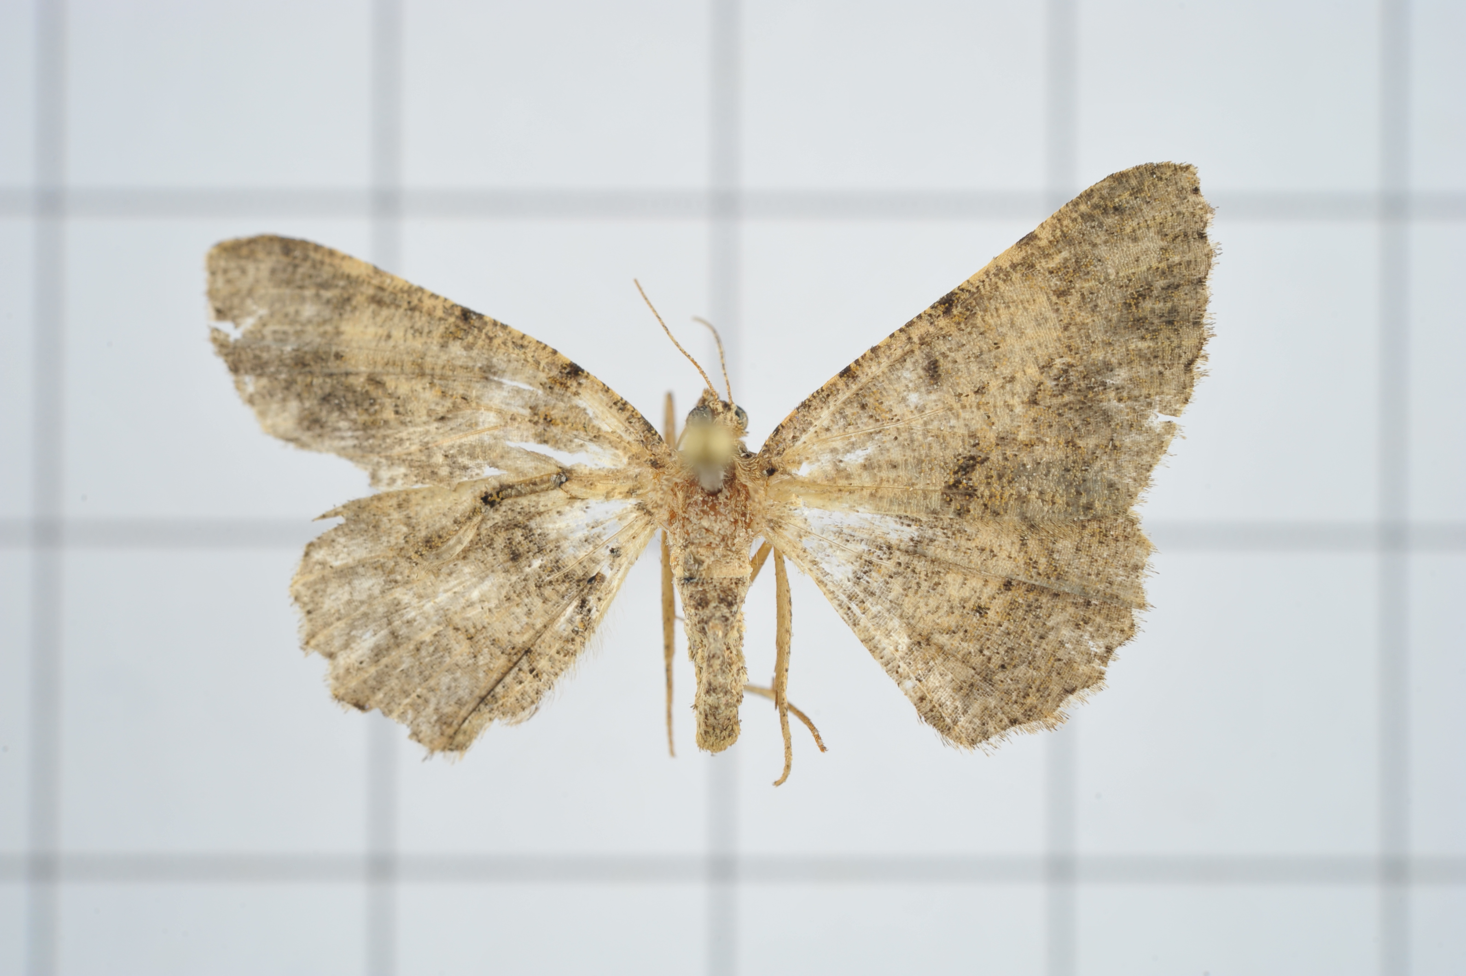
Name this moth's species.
Psilalcis breta rantaizana
